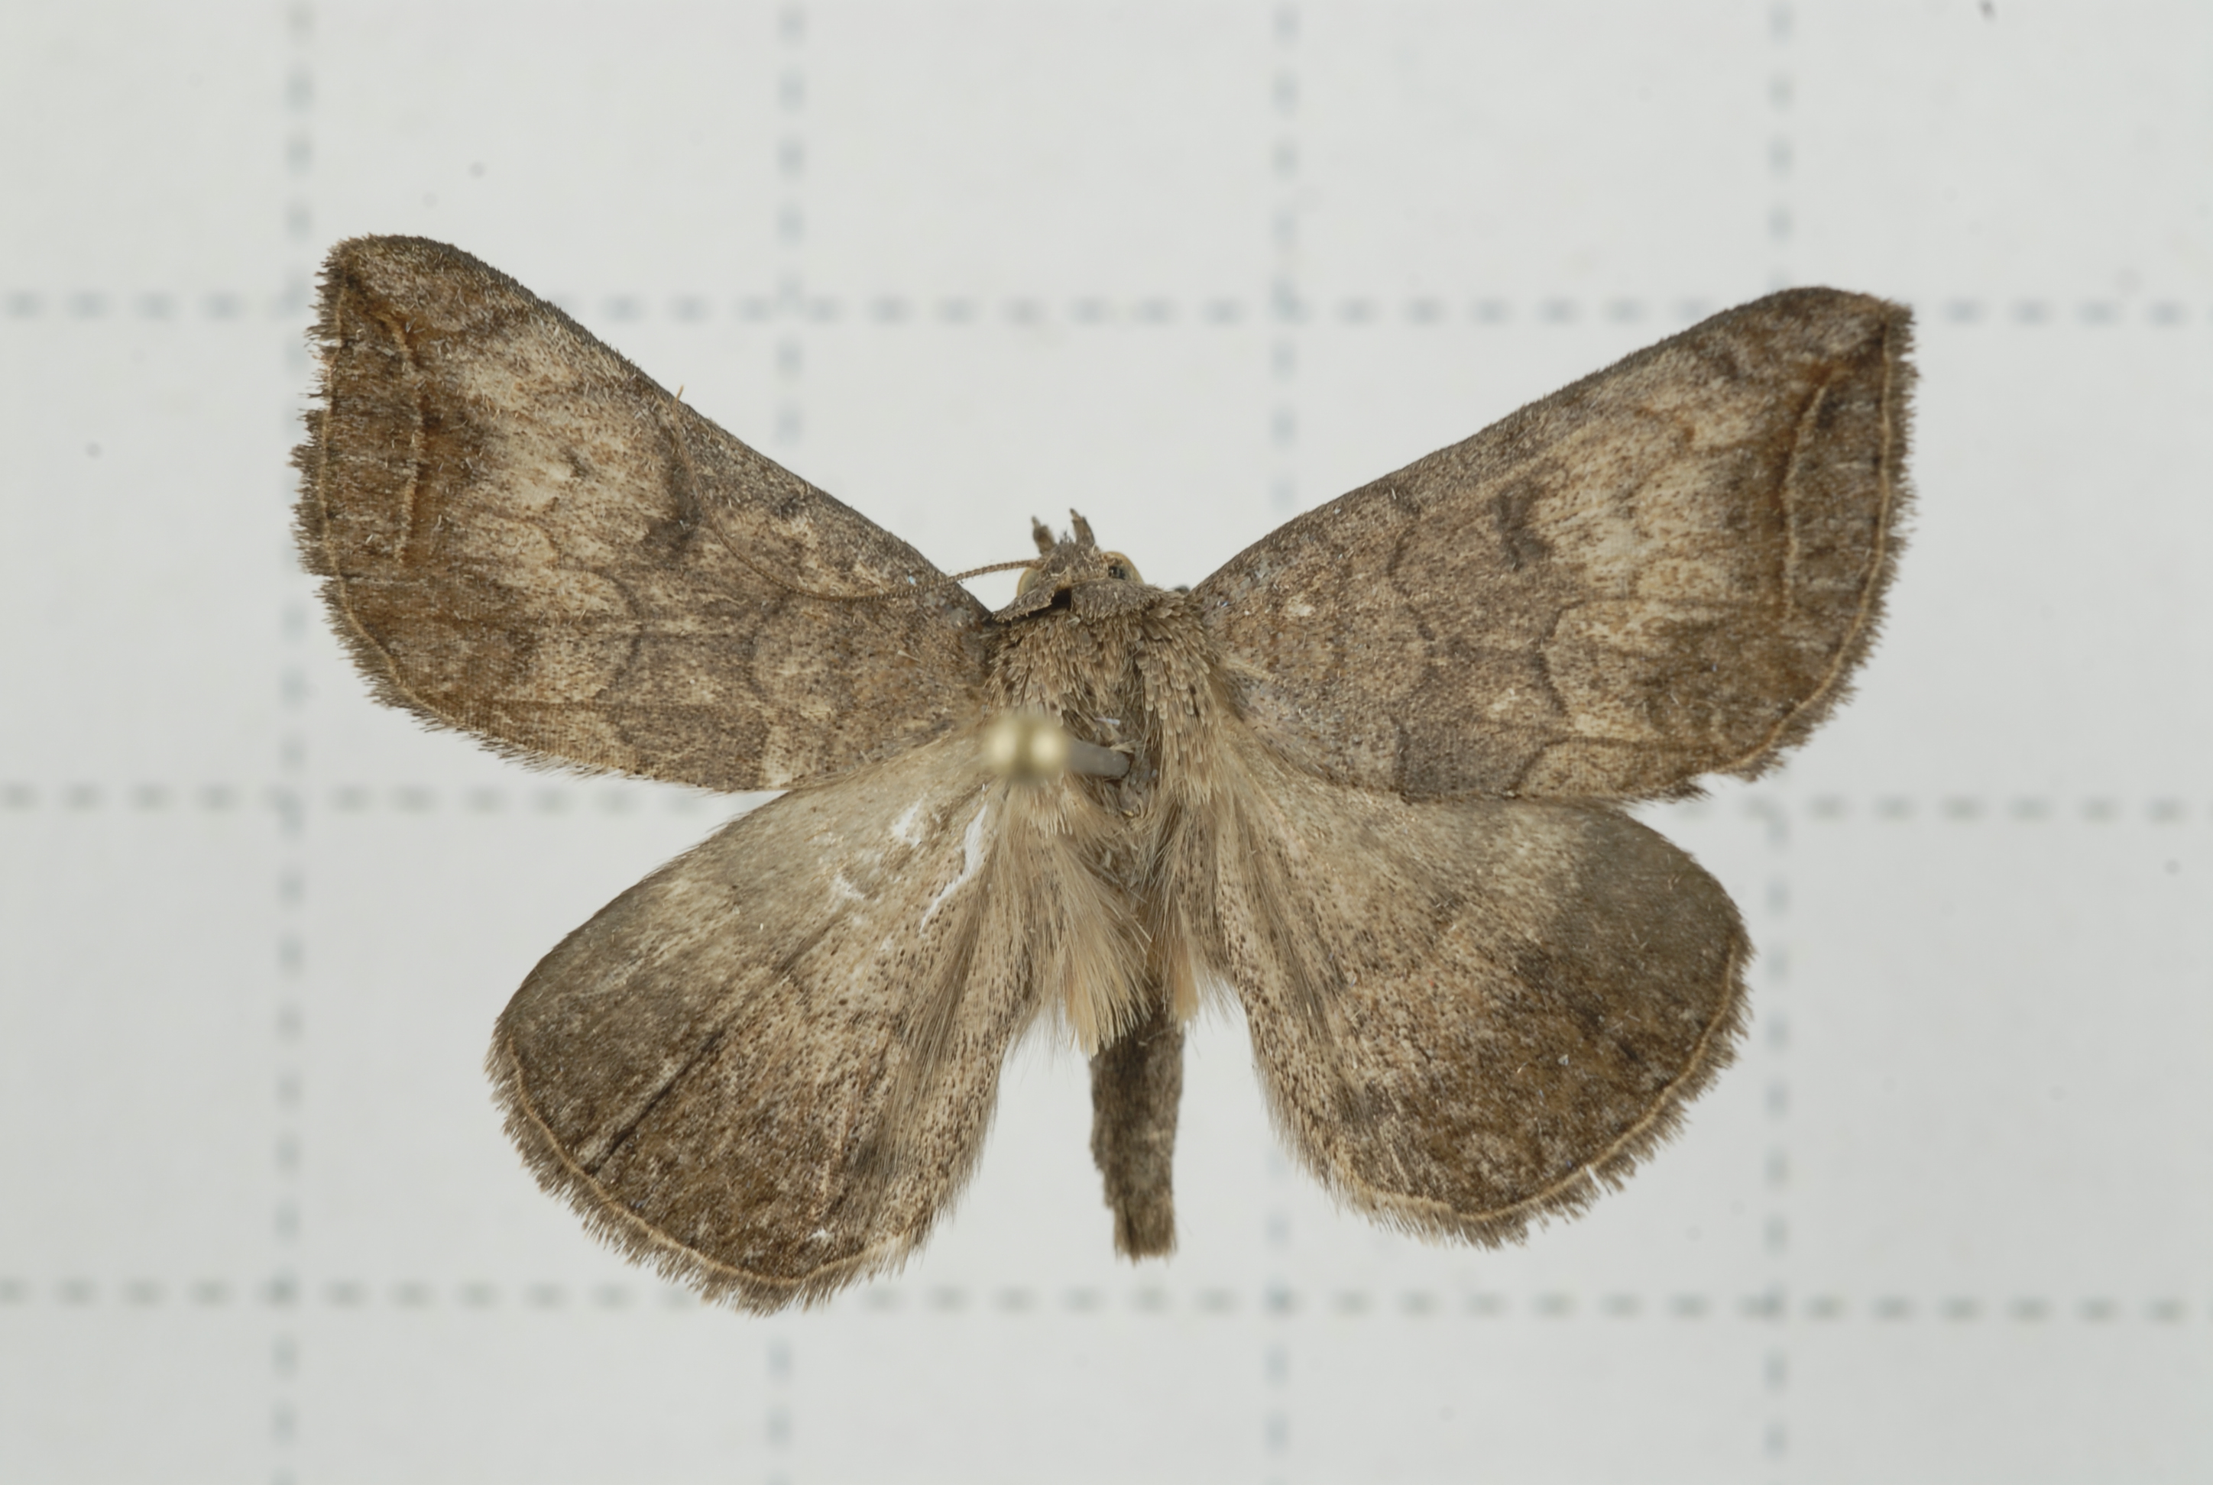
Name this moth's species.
Blasticorhinus rivulosa
